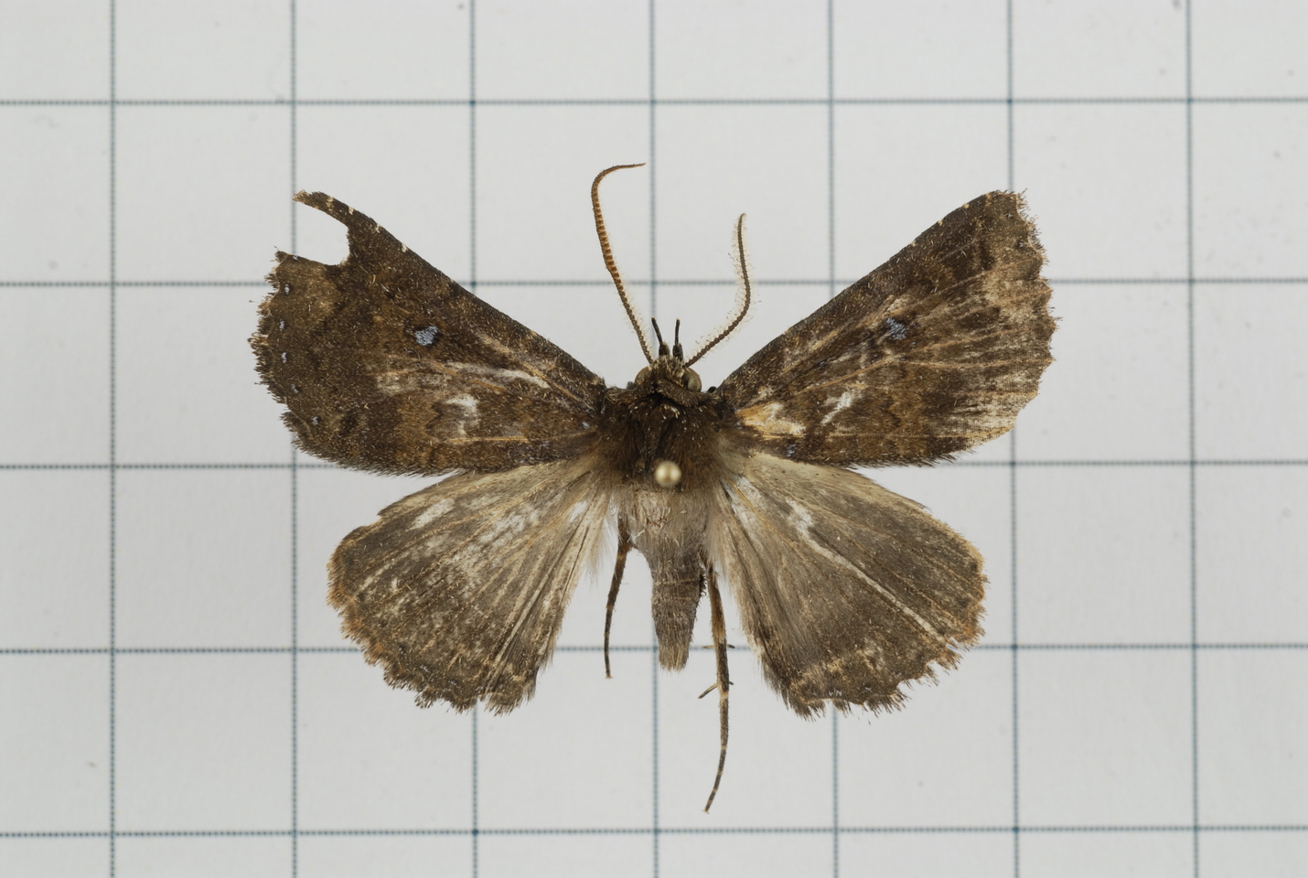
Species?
Hypersypnoides punctosa
